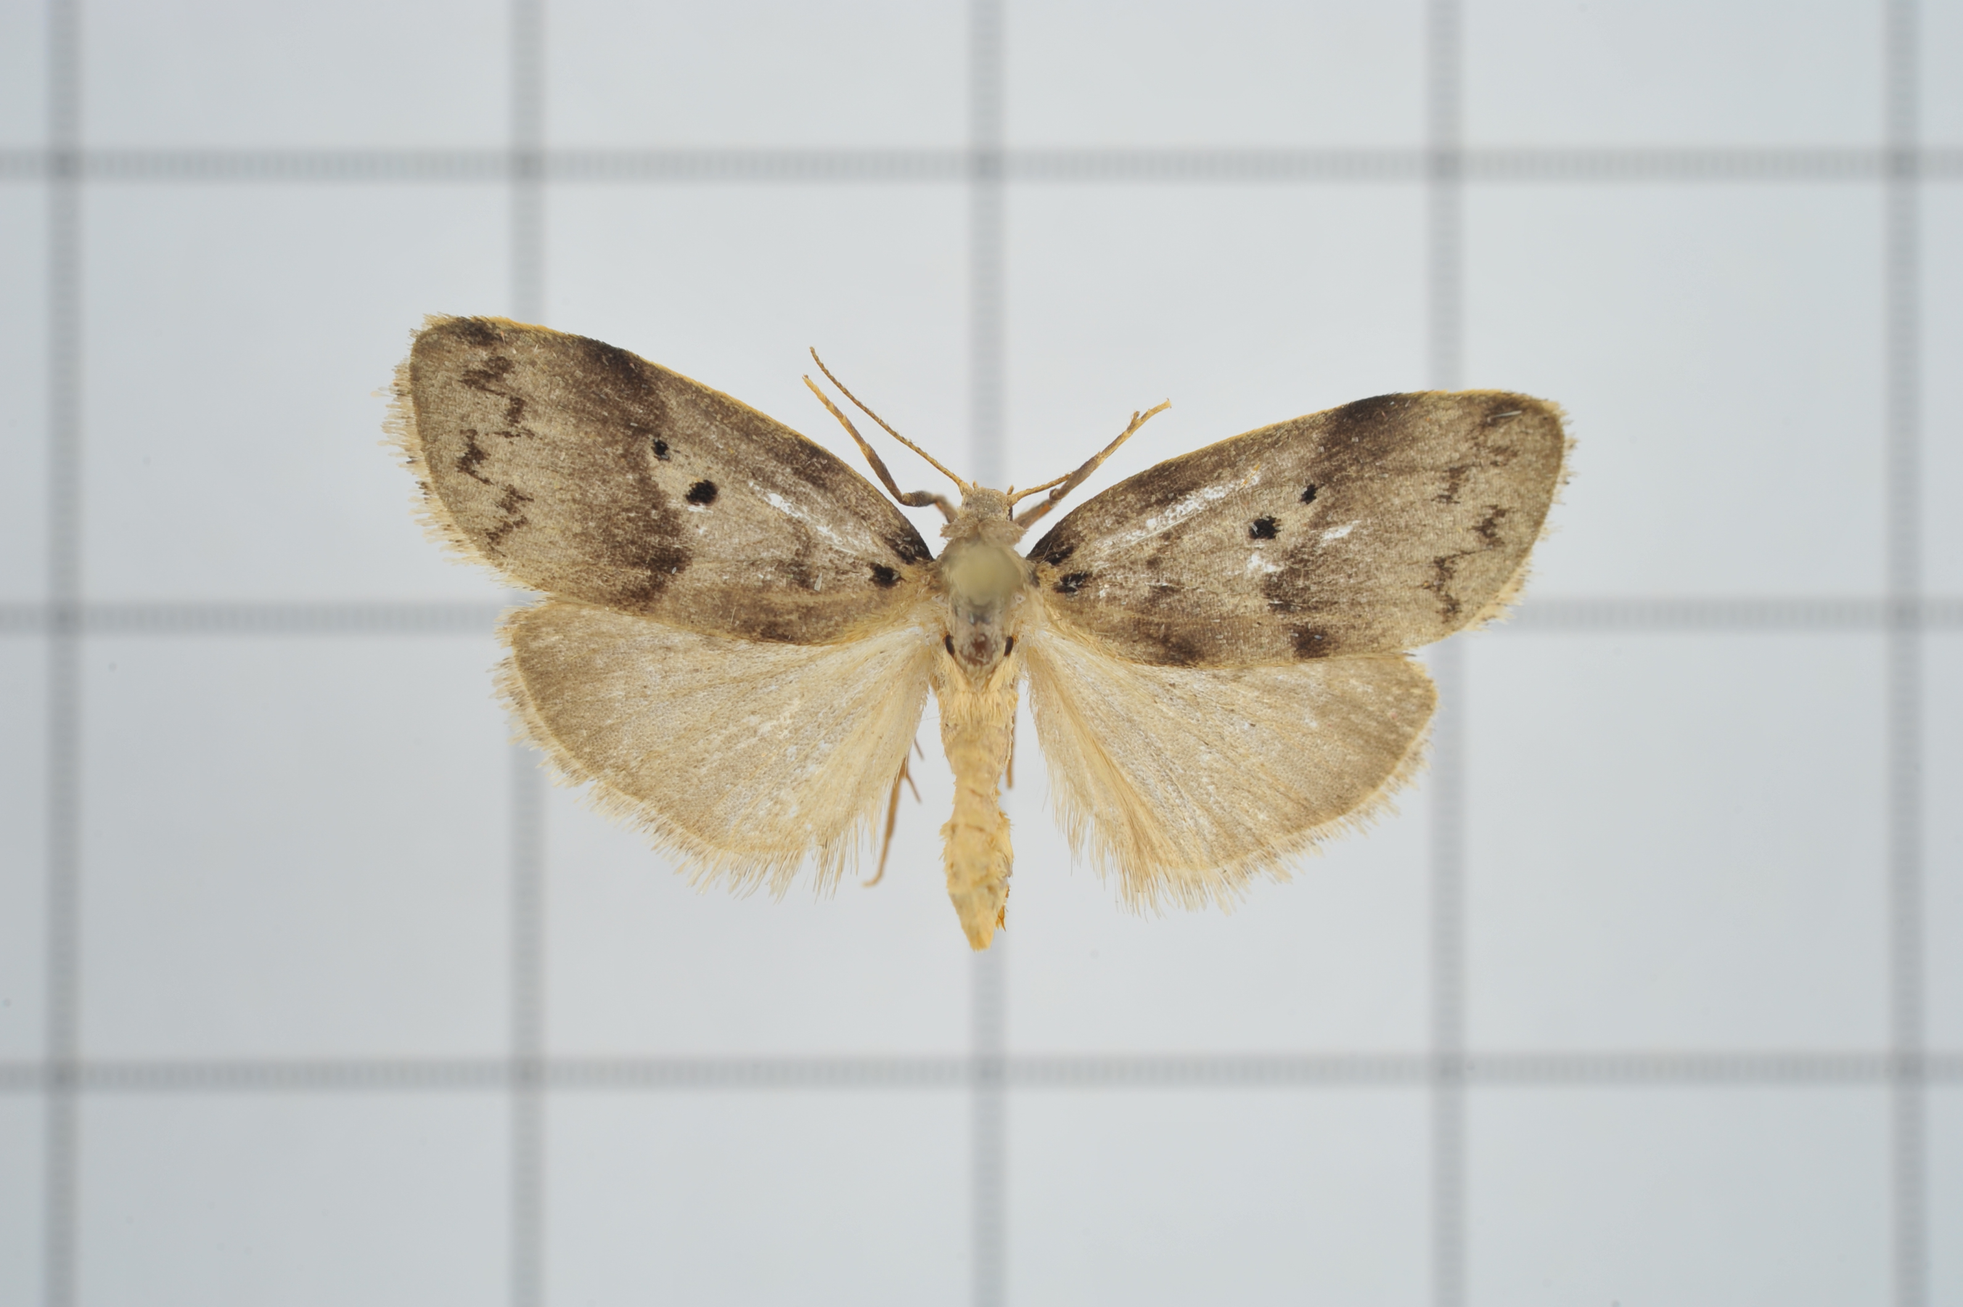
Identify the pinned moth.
Eugoa cernyi
